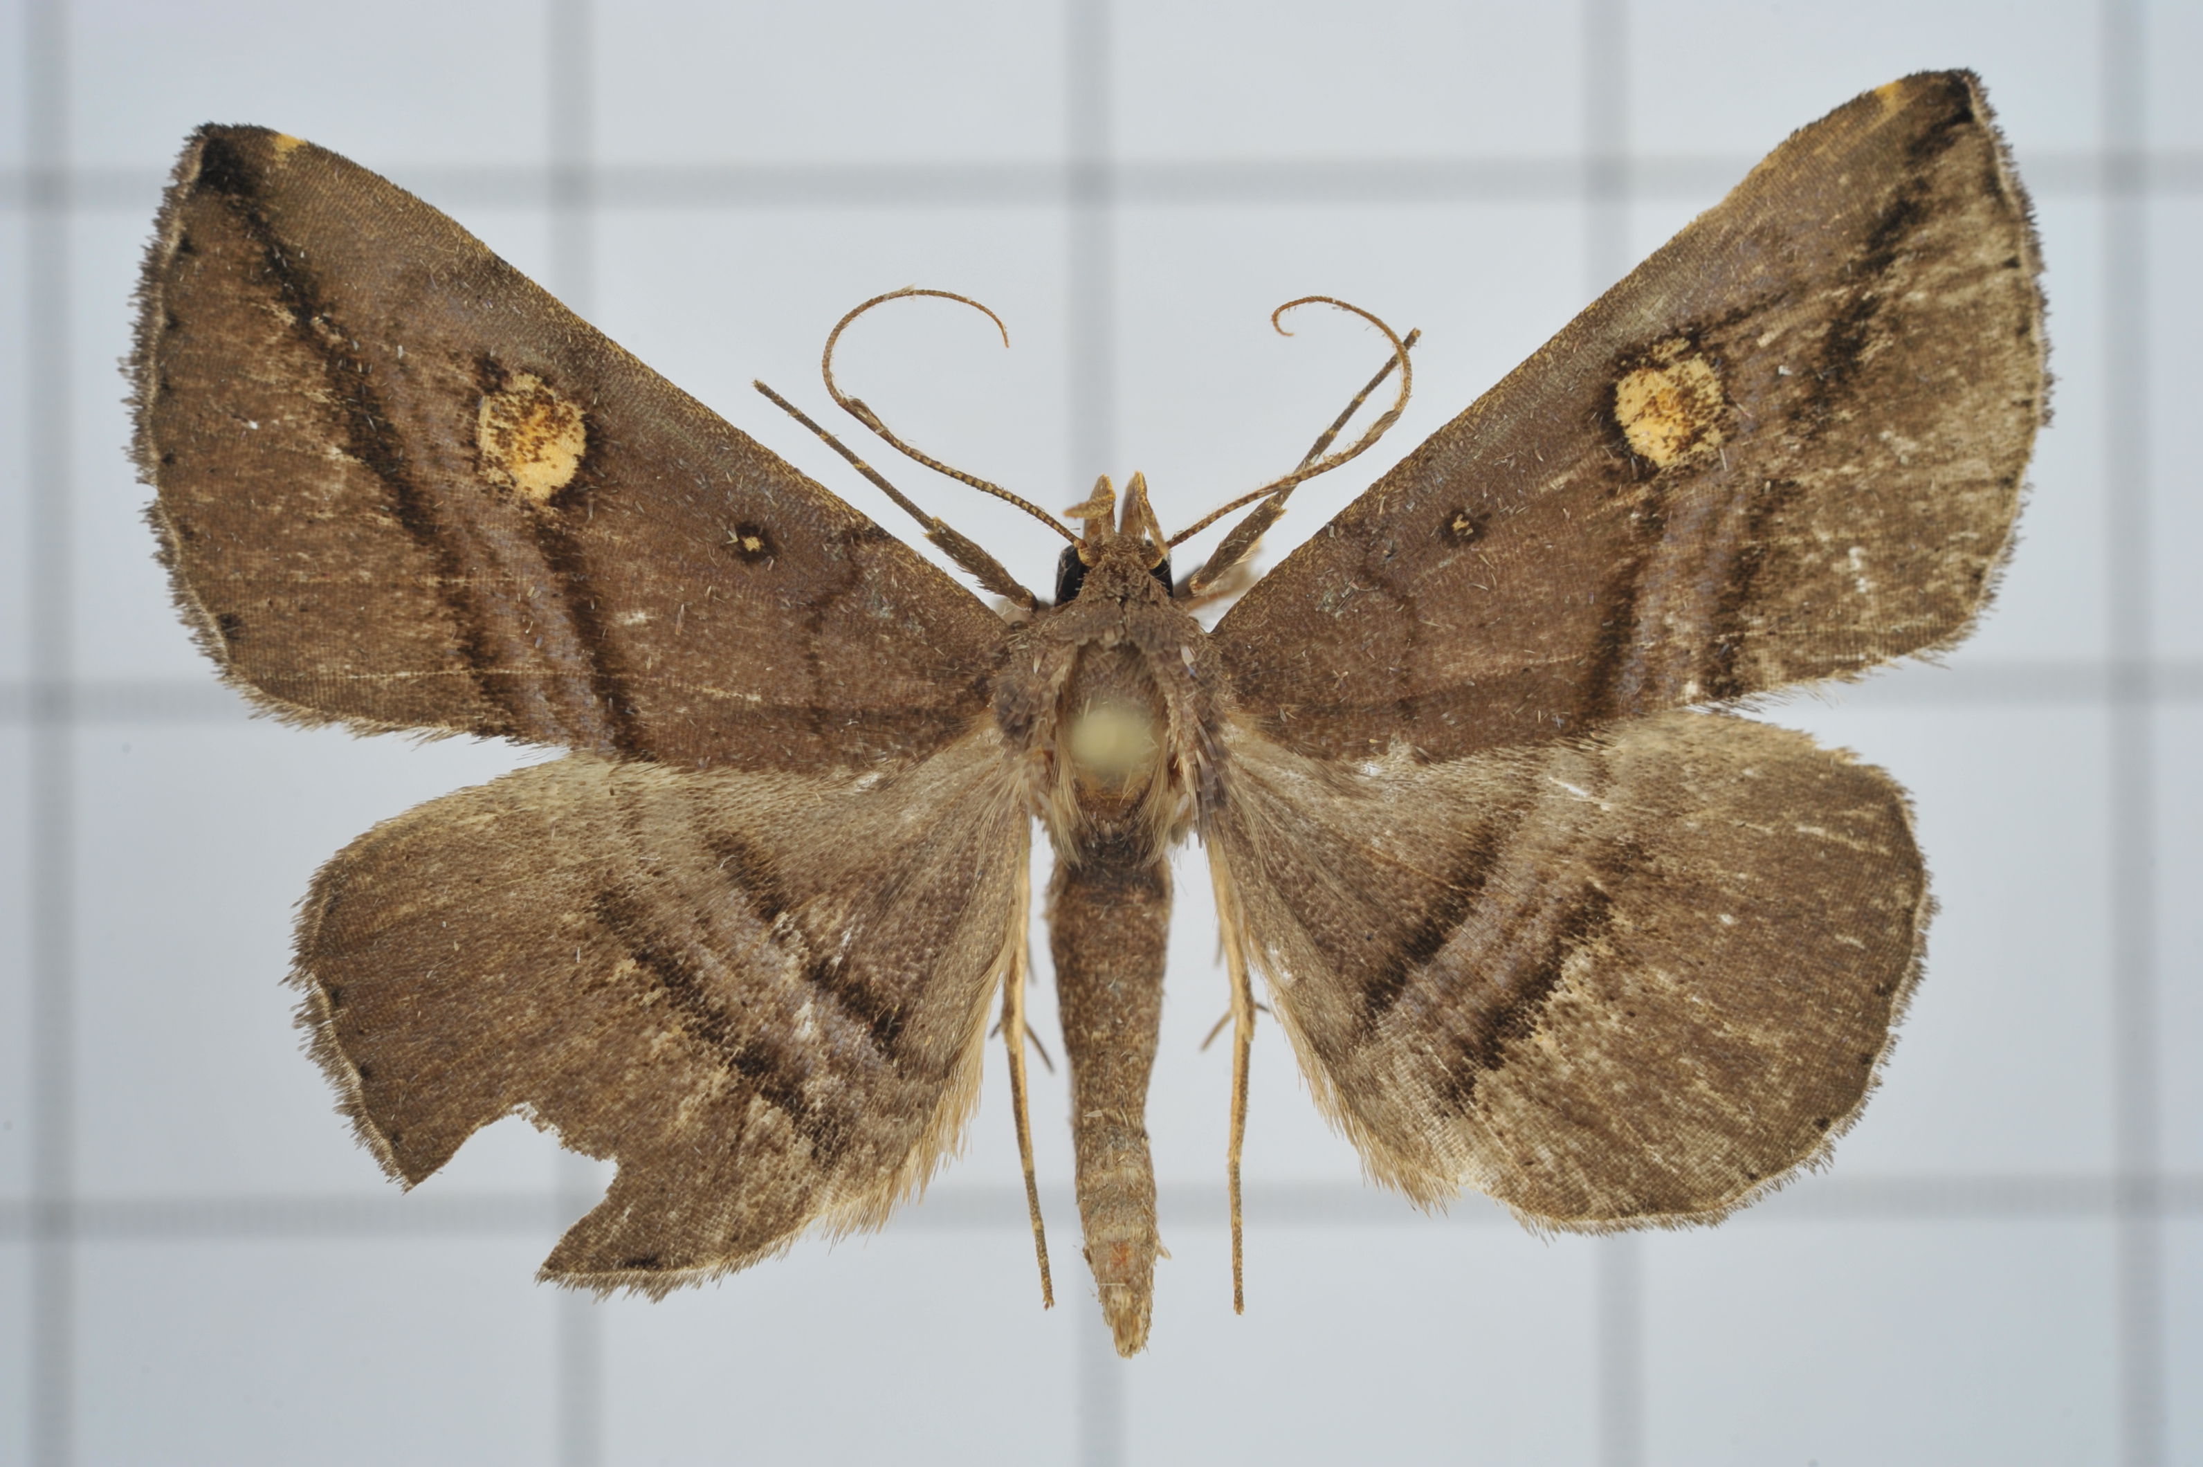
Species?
Hadennia ochreistigma
